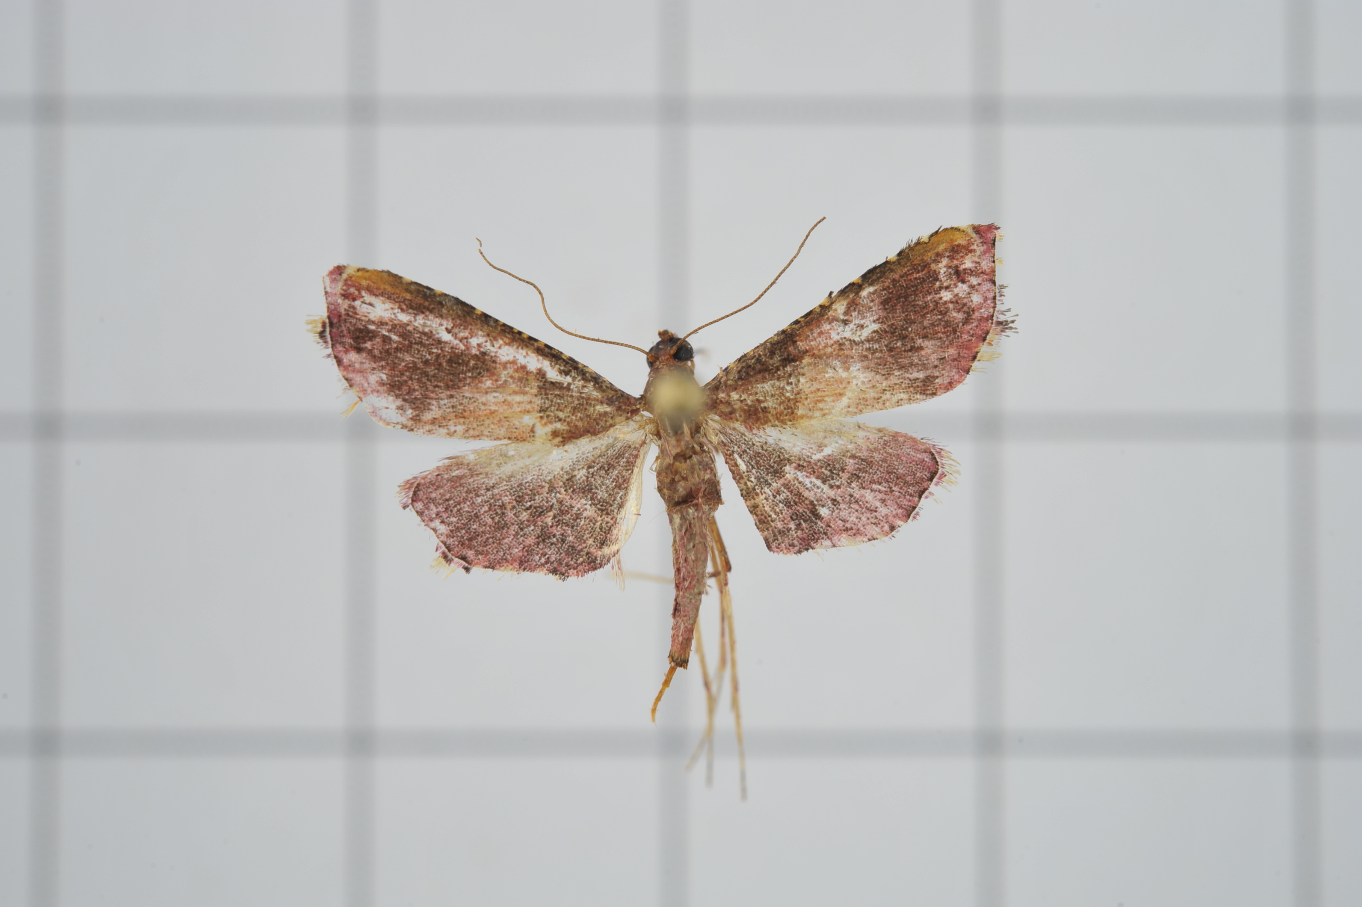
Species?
Endotricha olivacealis
